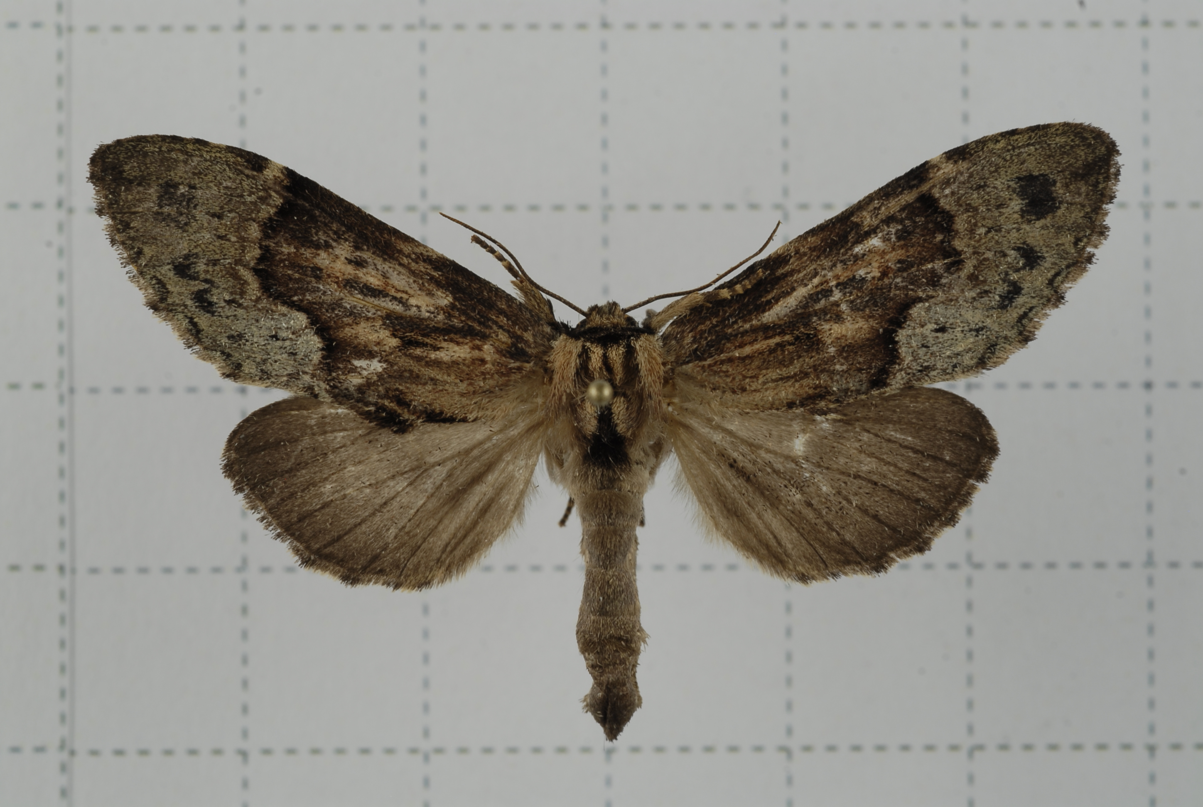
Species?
Semidonta basalis
